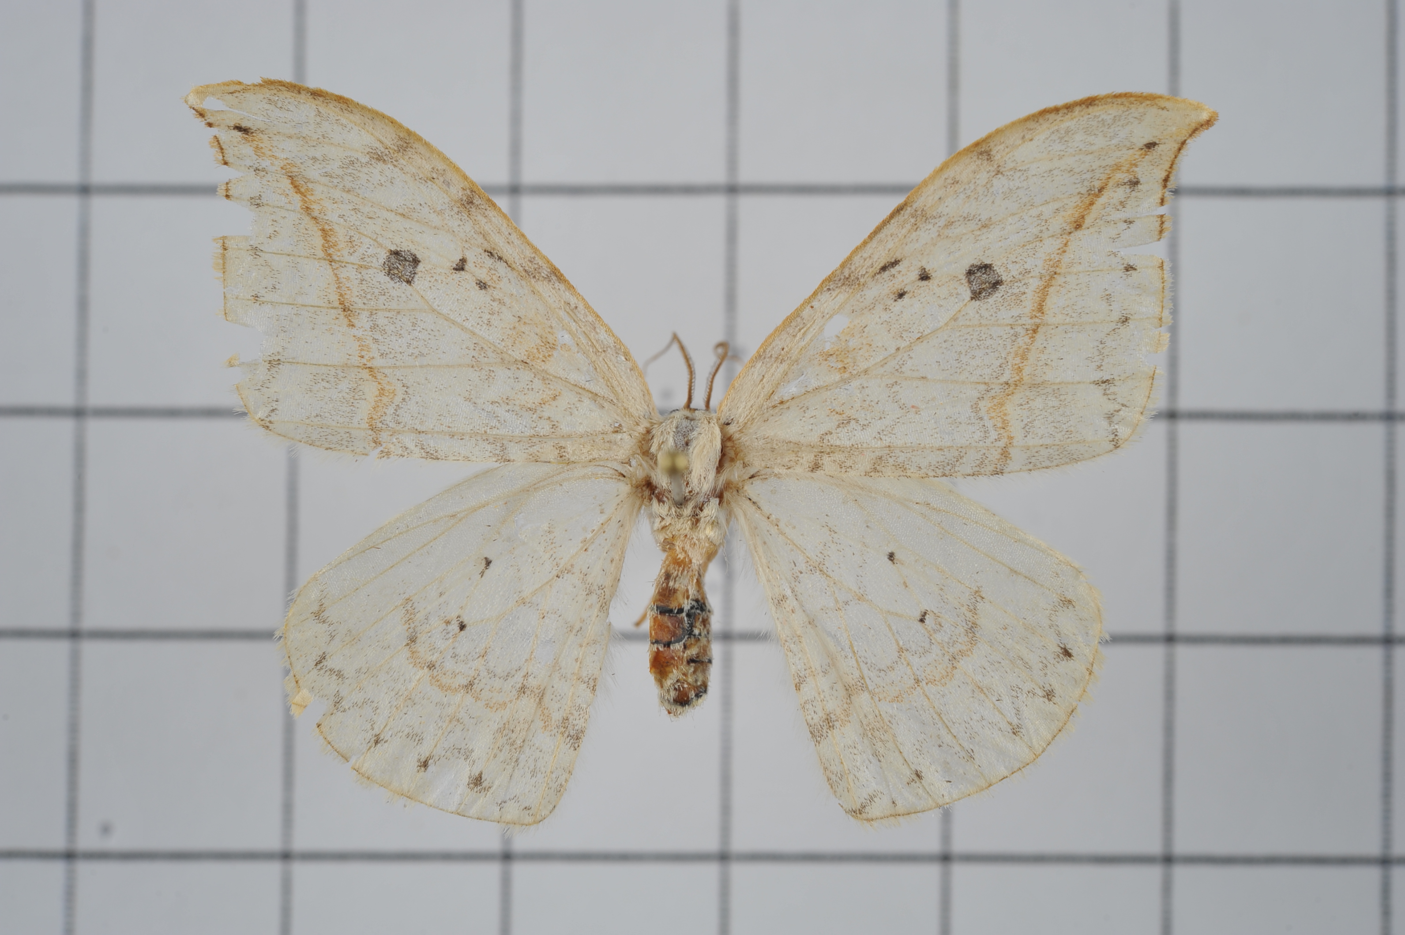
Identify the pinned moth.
Drepana pallida nigromaculata
